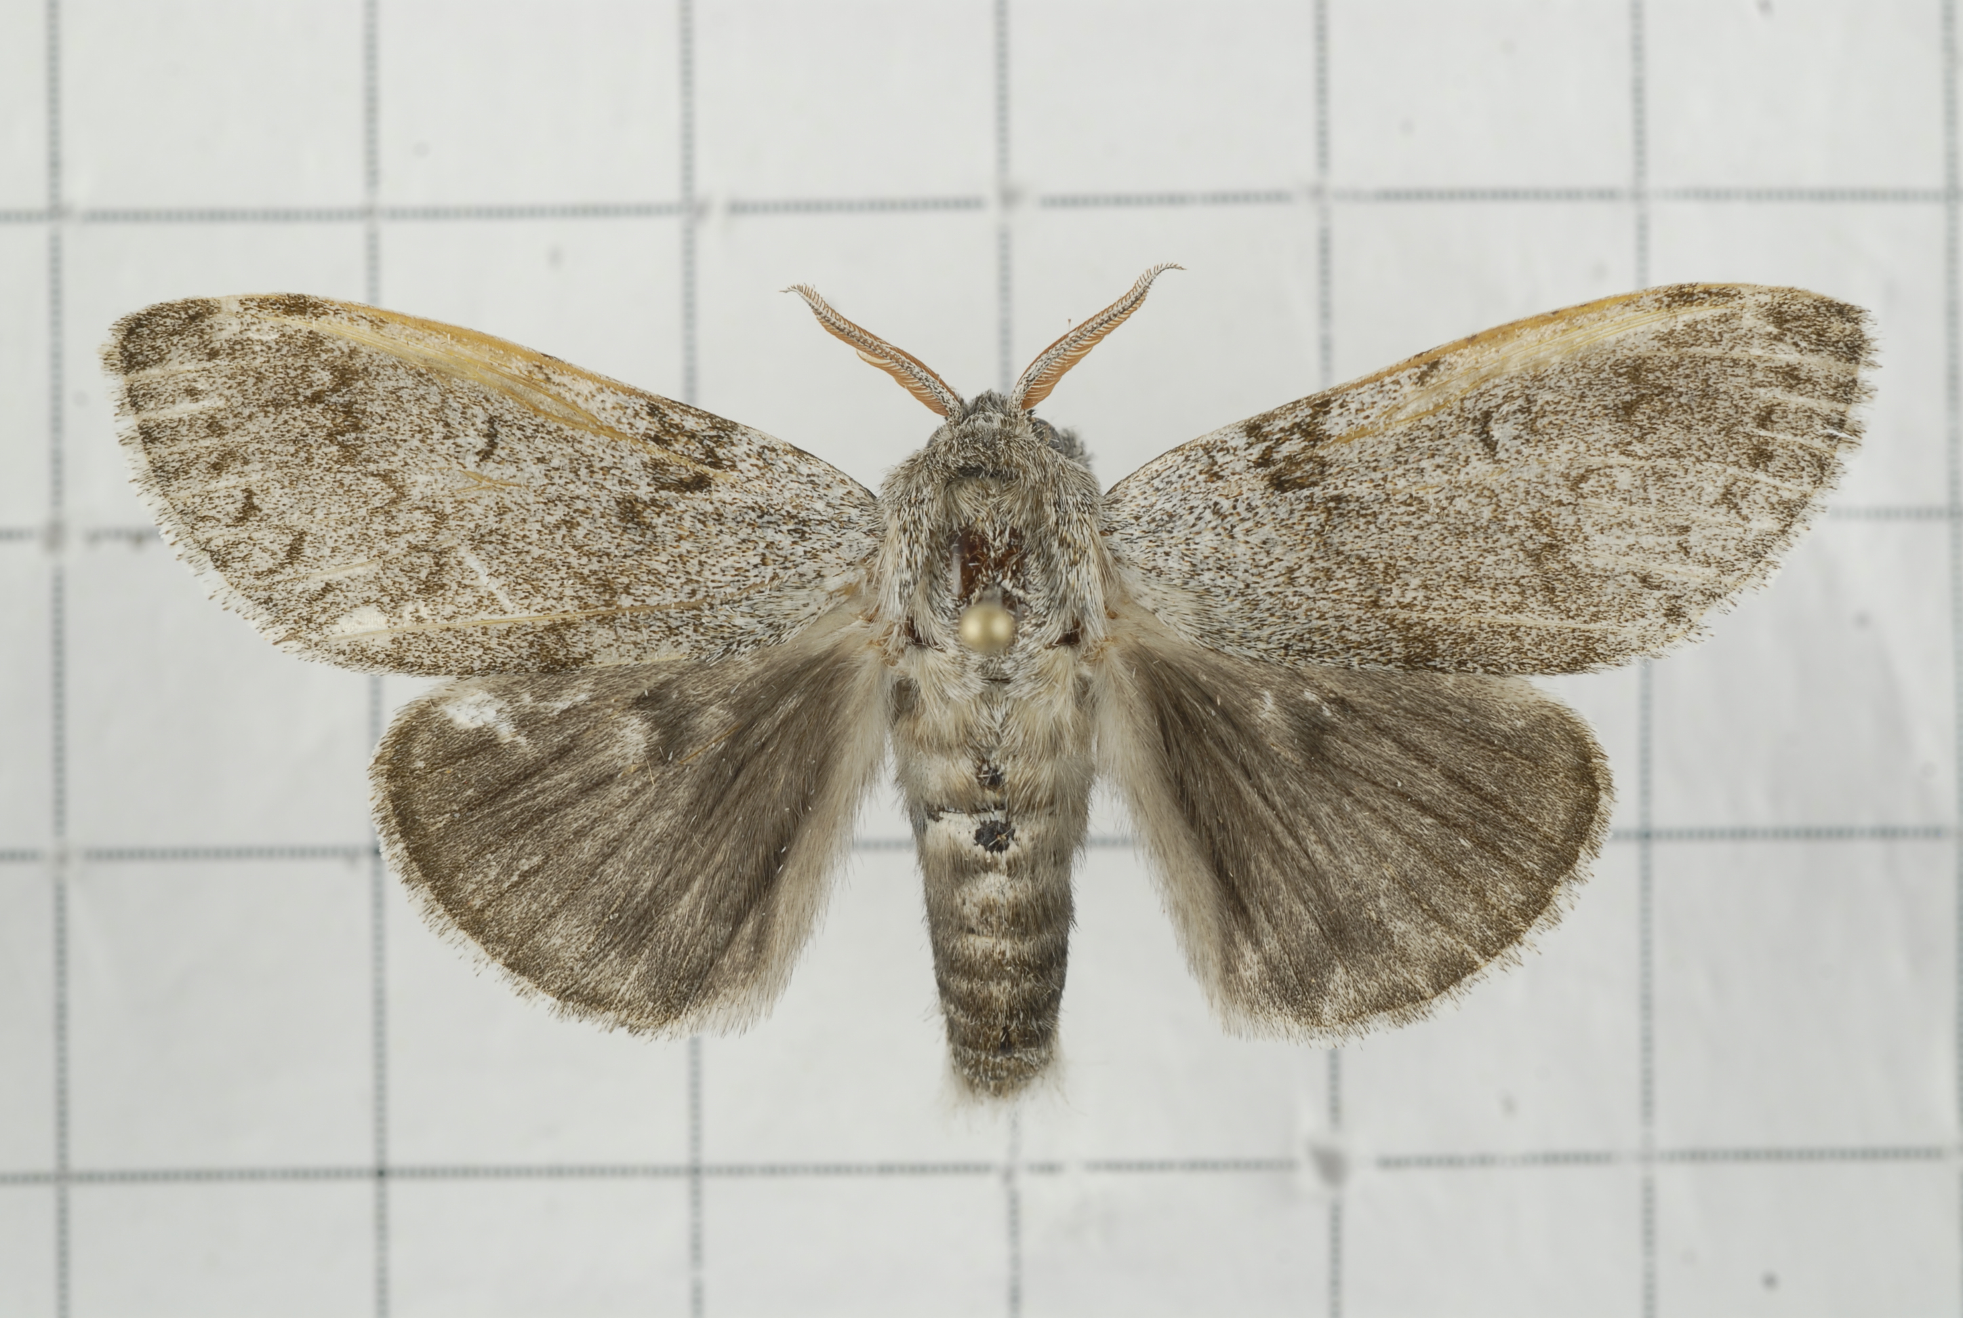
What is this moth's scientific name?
Calliteara lunulata takamukuana
